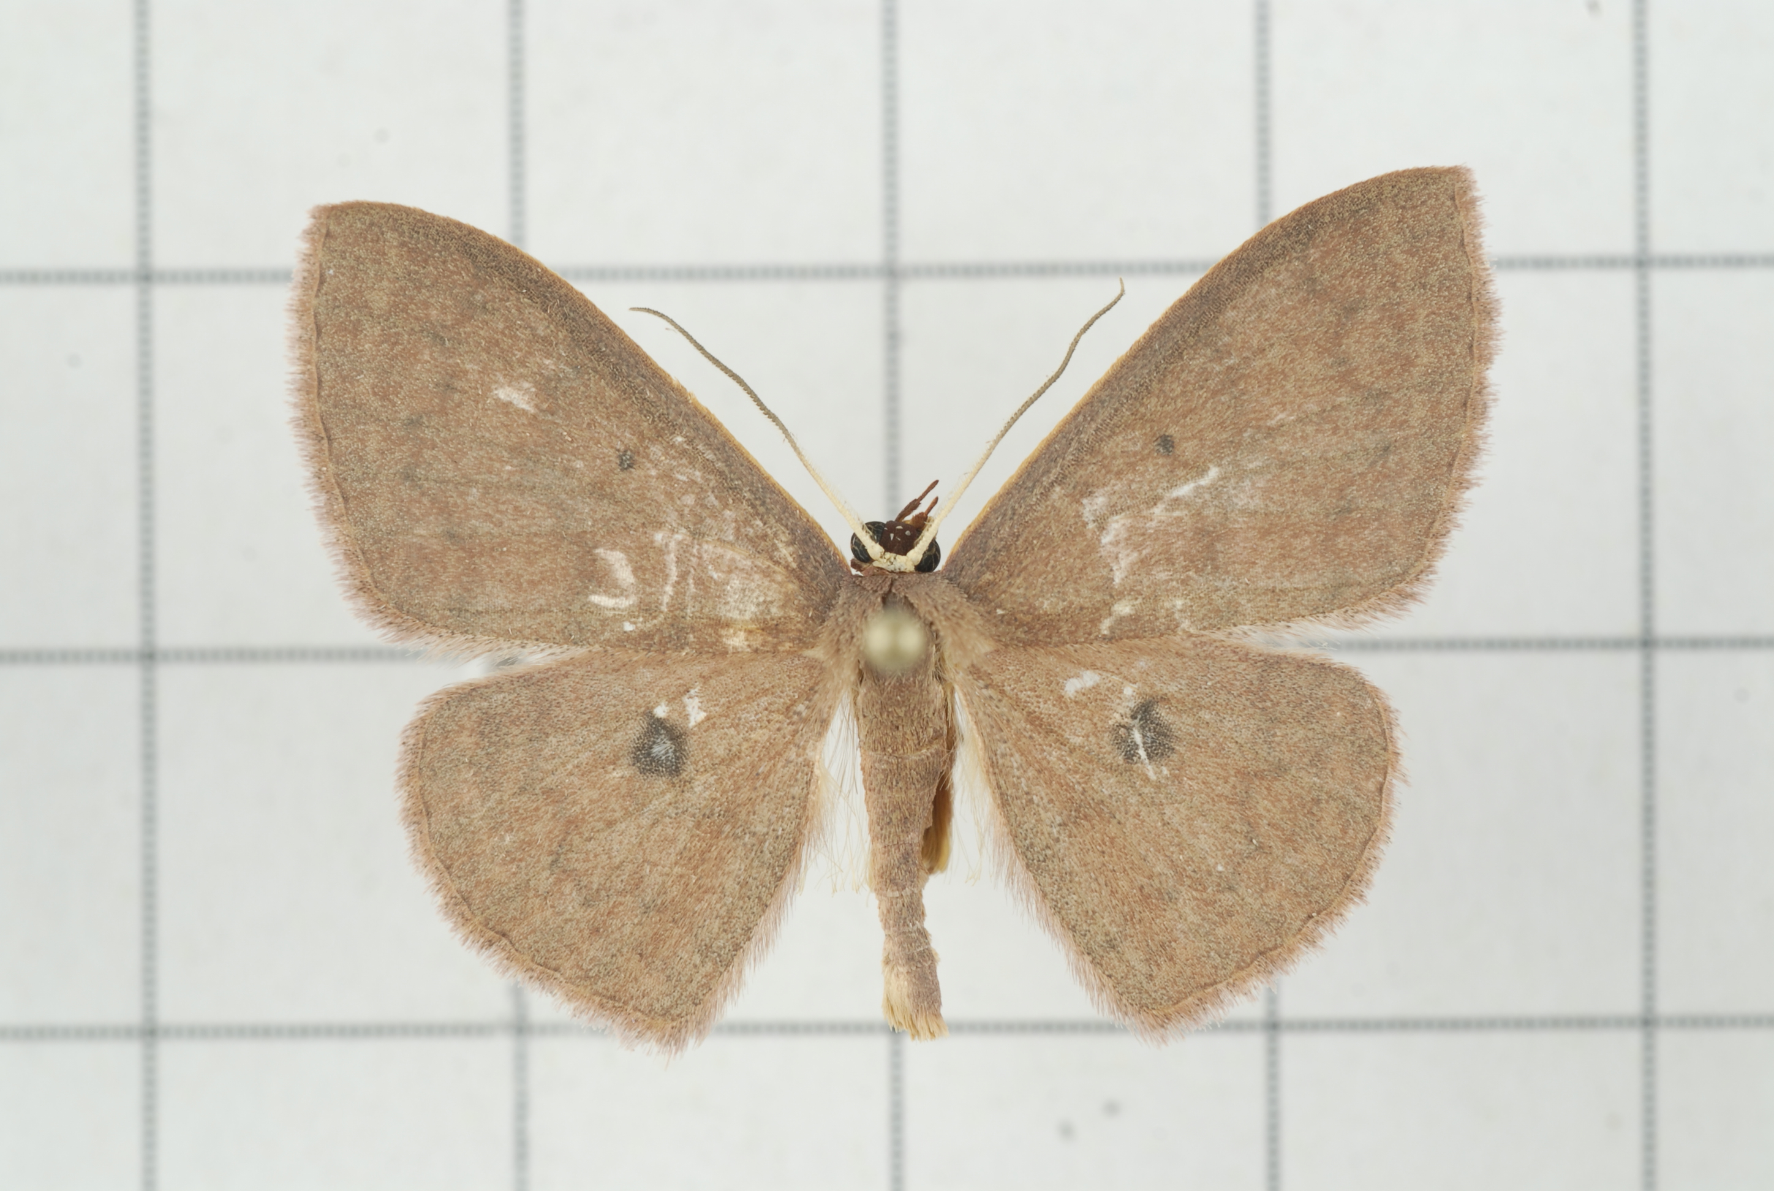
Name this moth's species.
Organopoda carnearia carnearia
